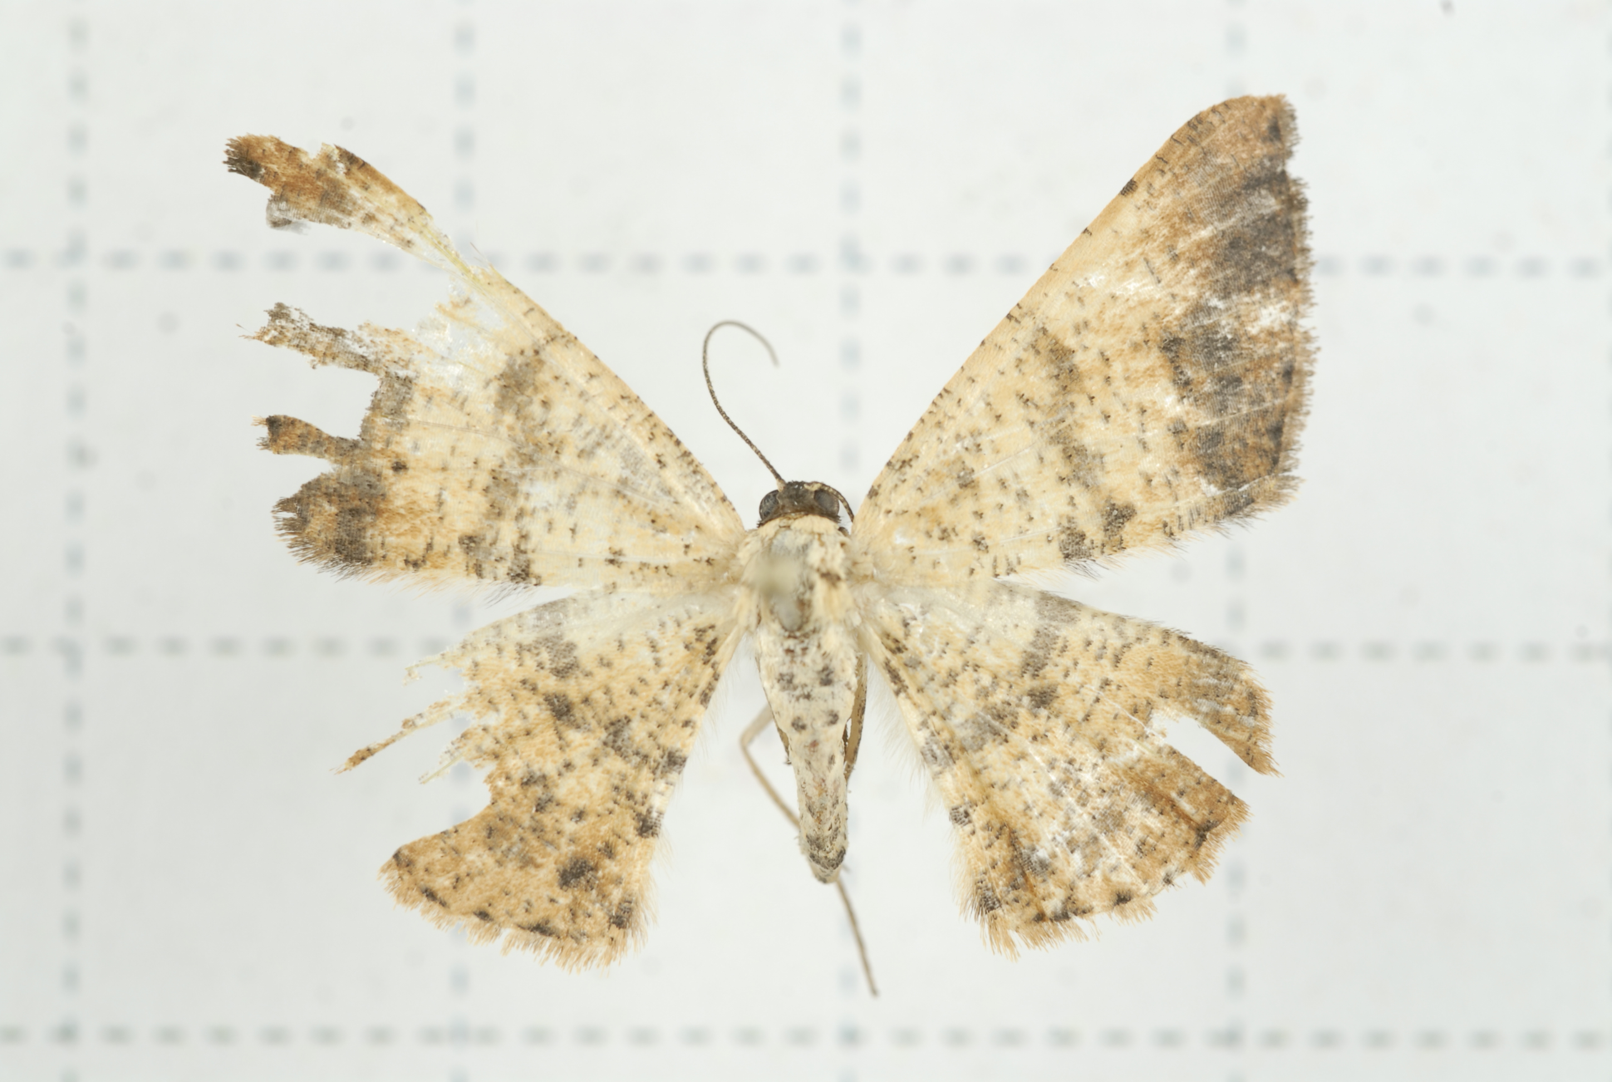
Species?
Lophobates inchoata
